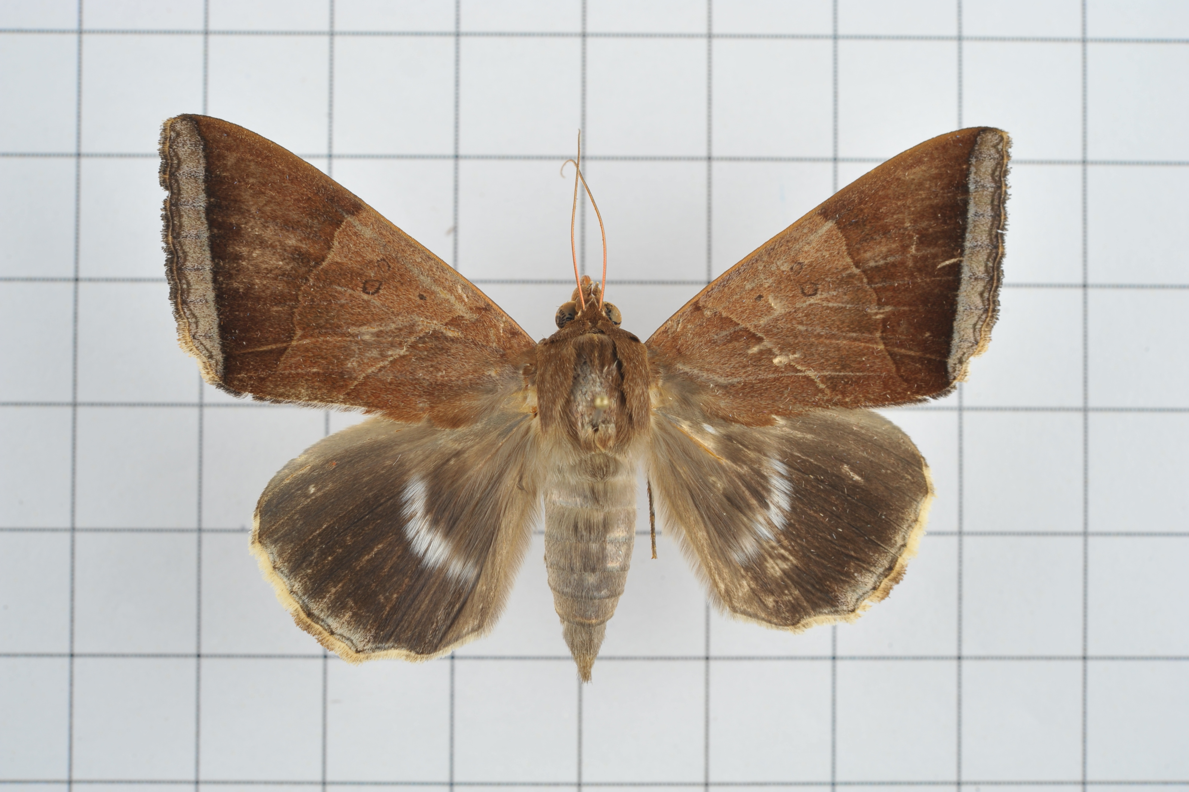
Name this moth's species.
Artena dotata
